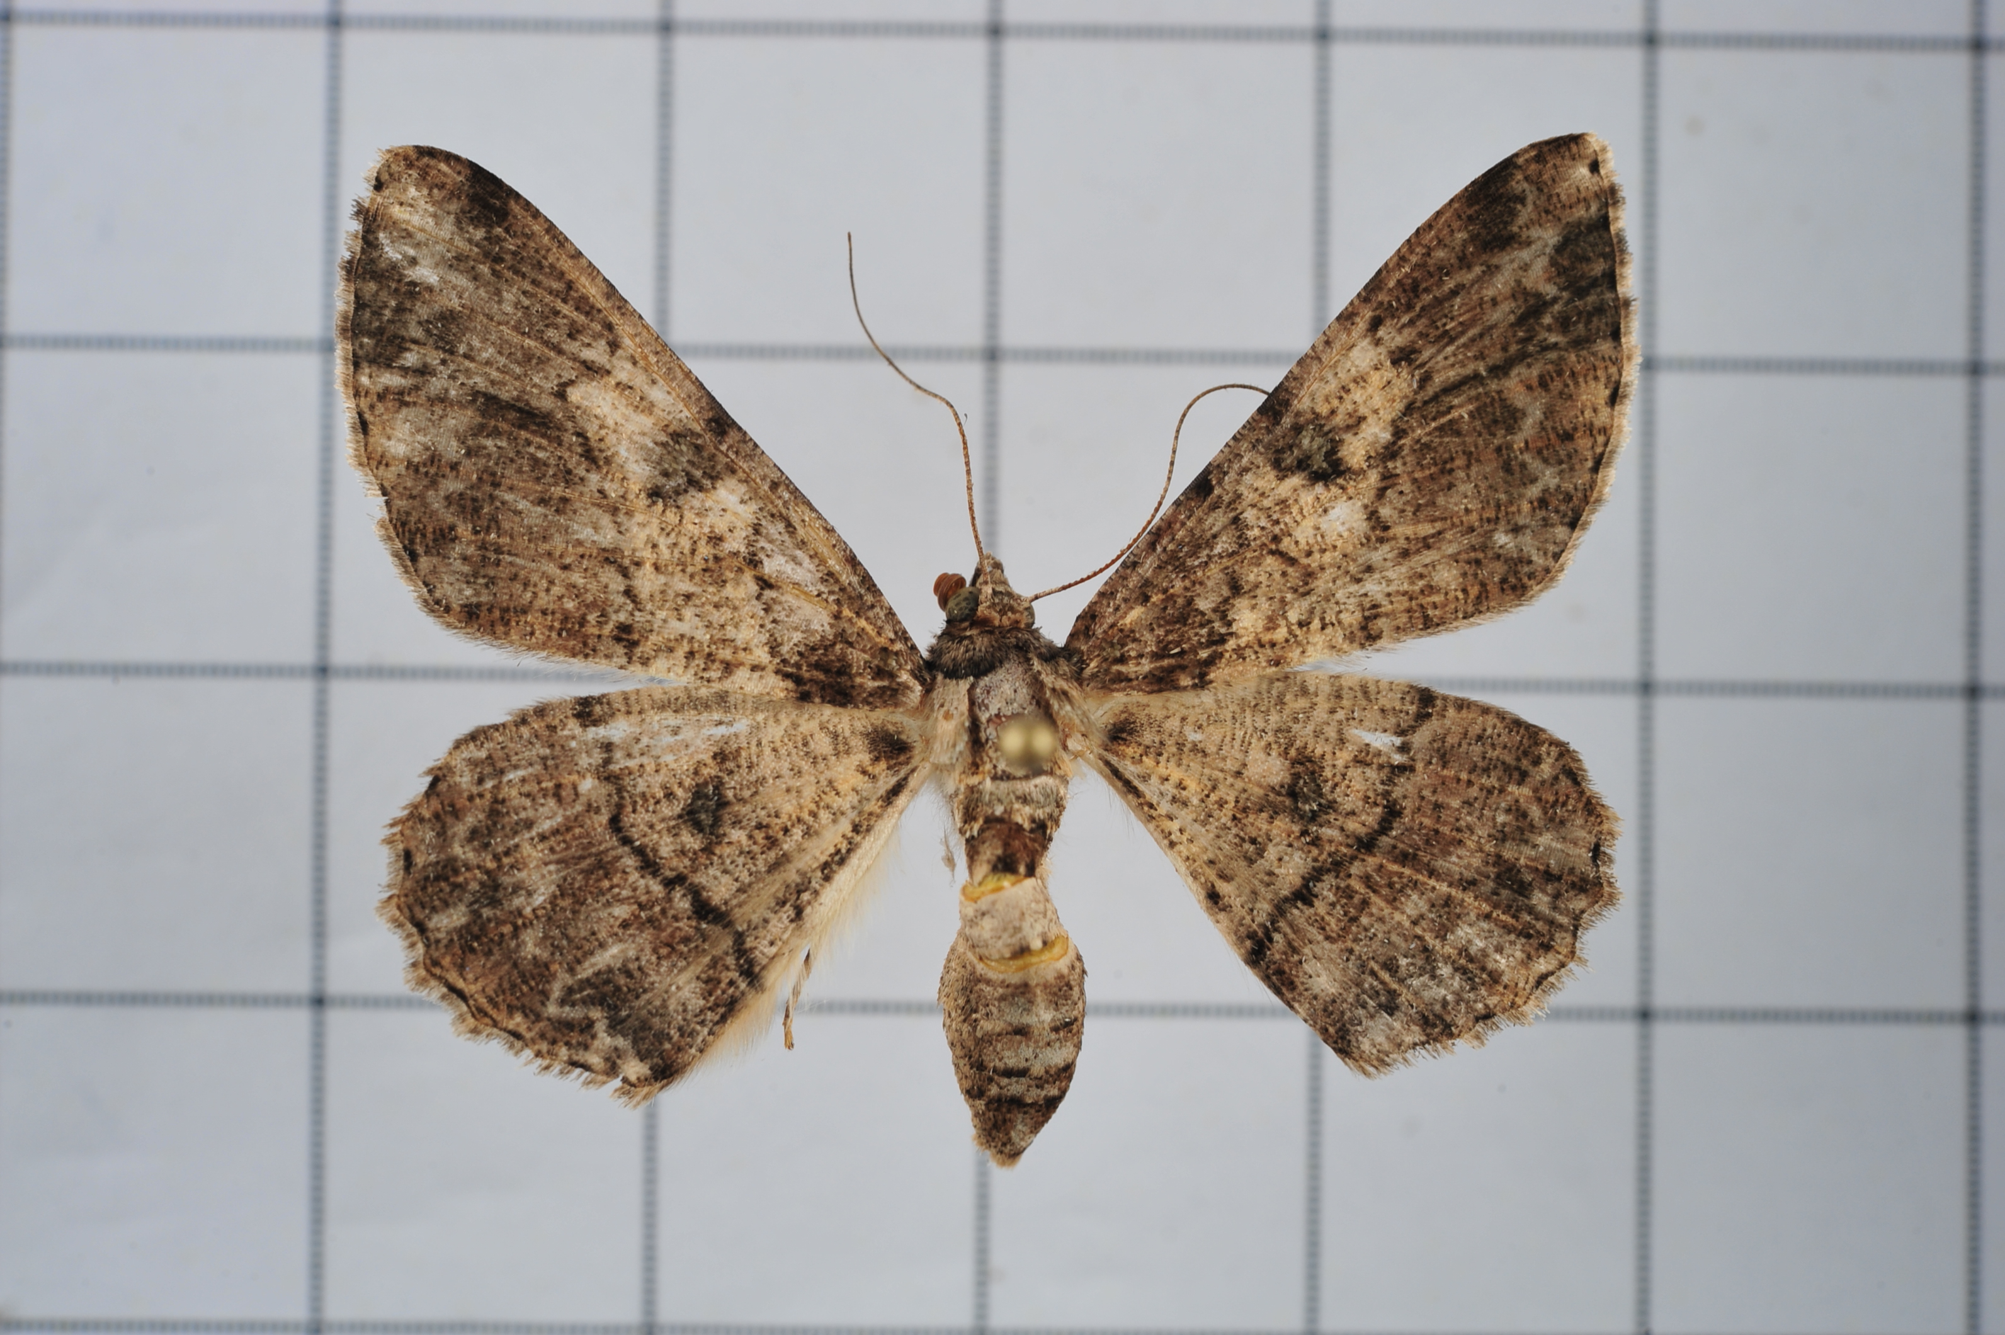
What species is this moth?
Cleora alienaria
